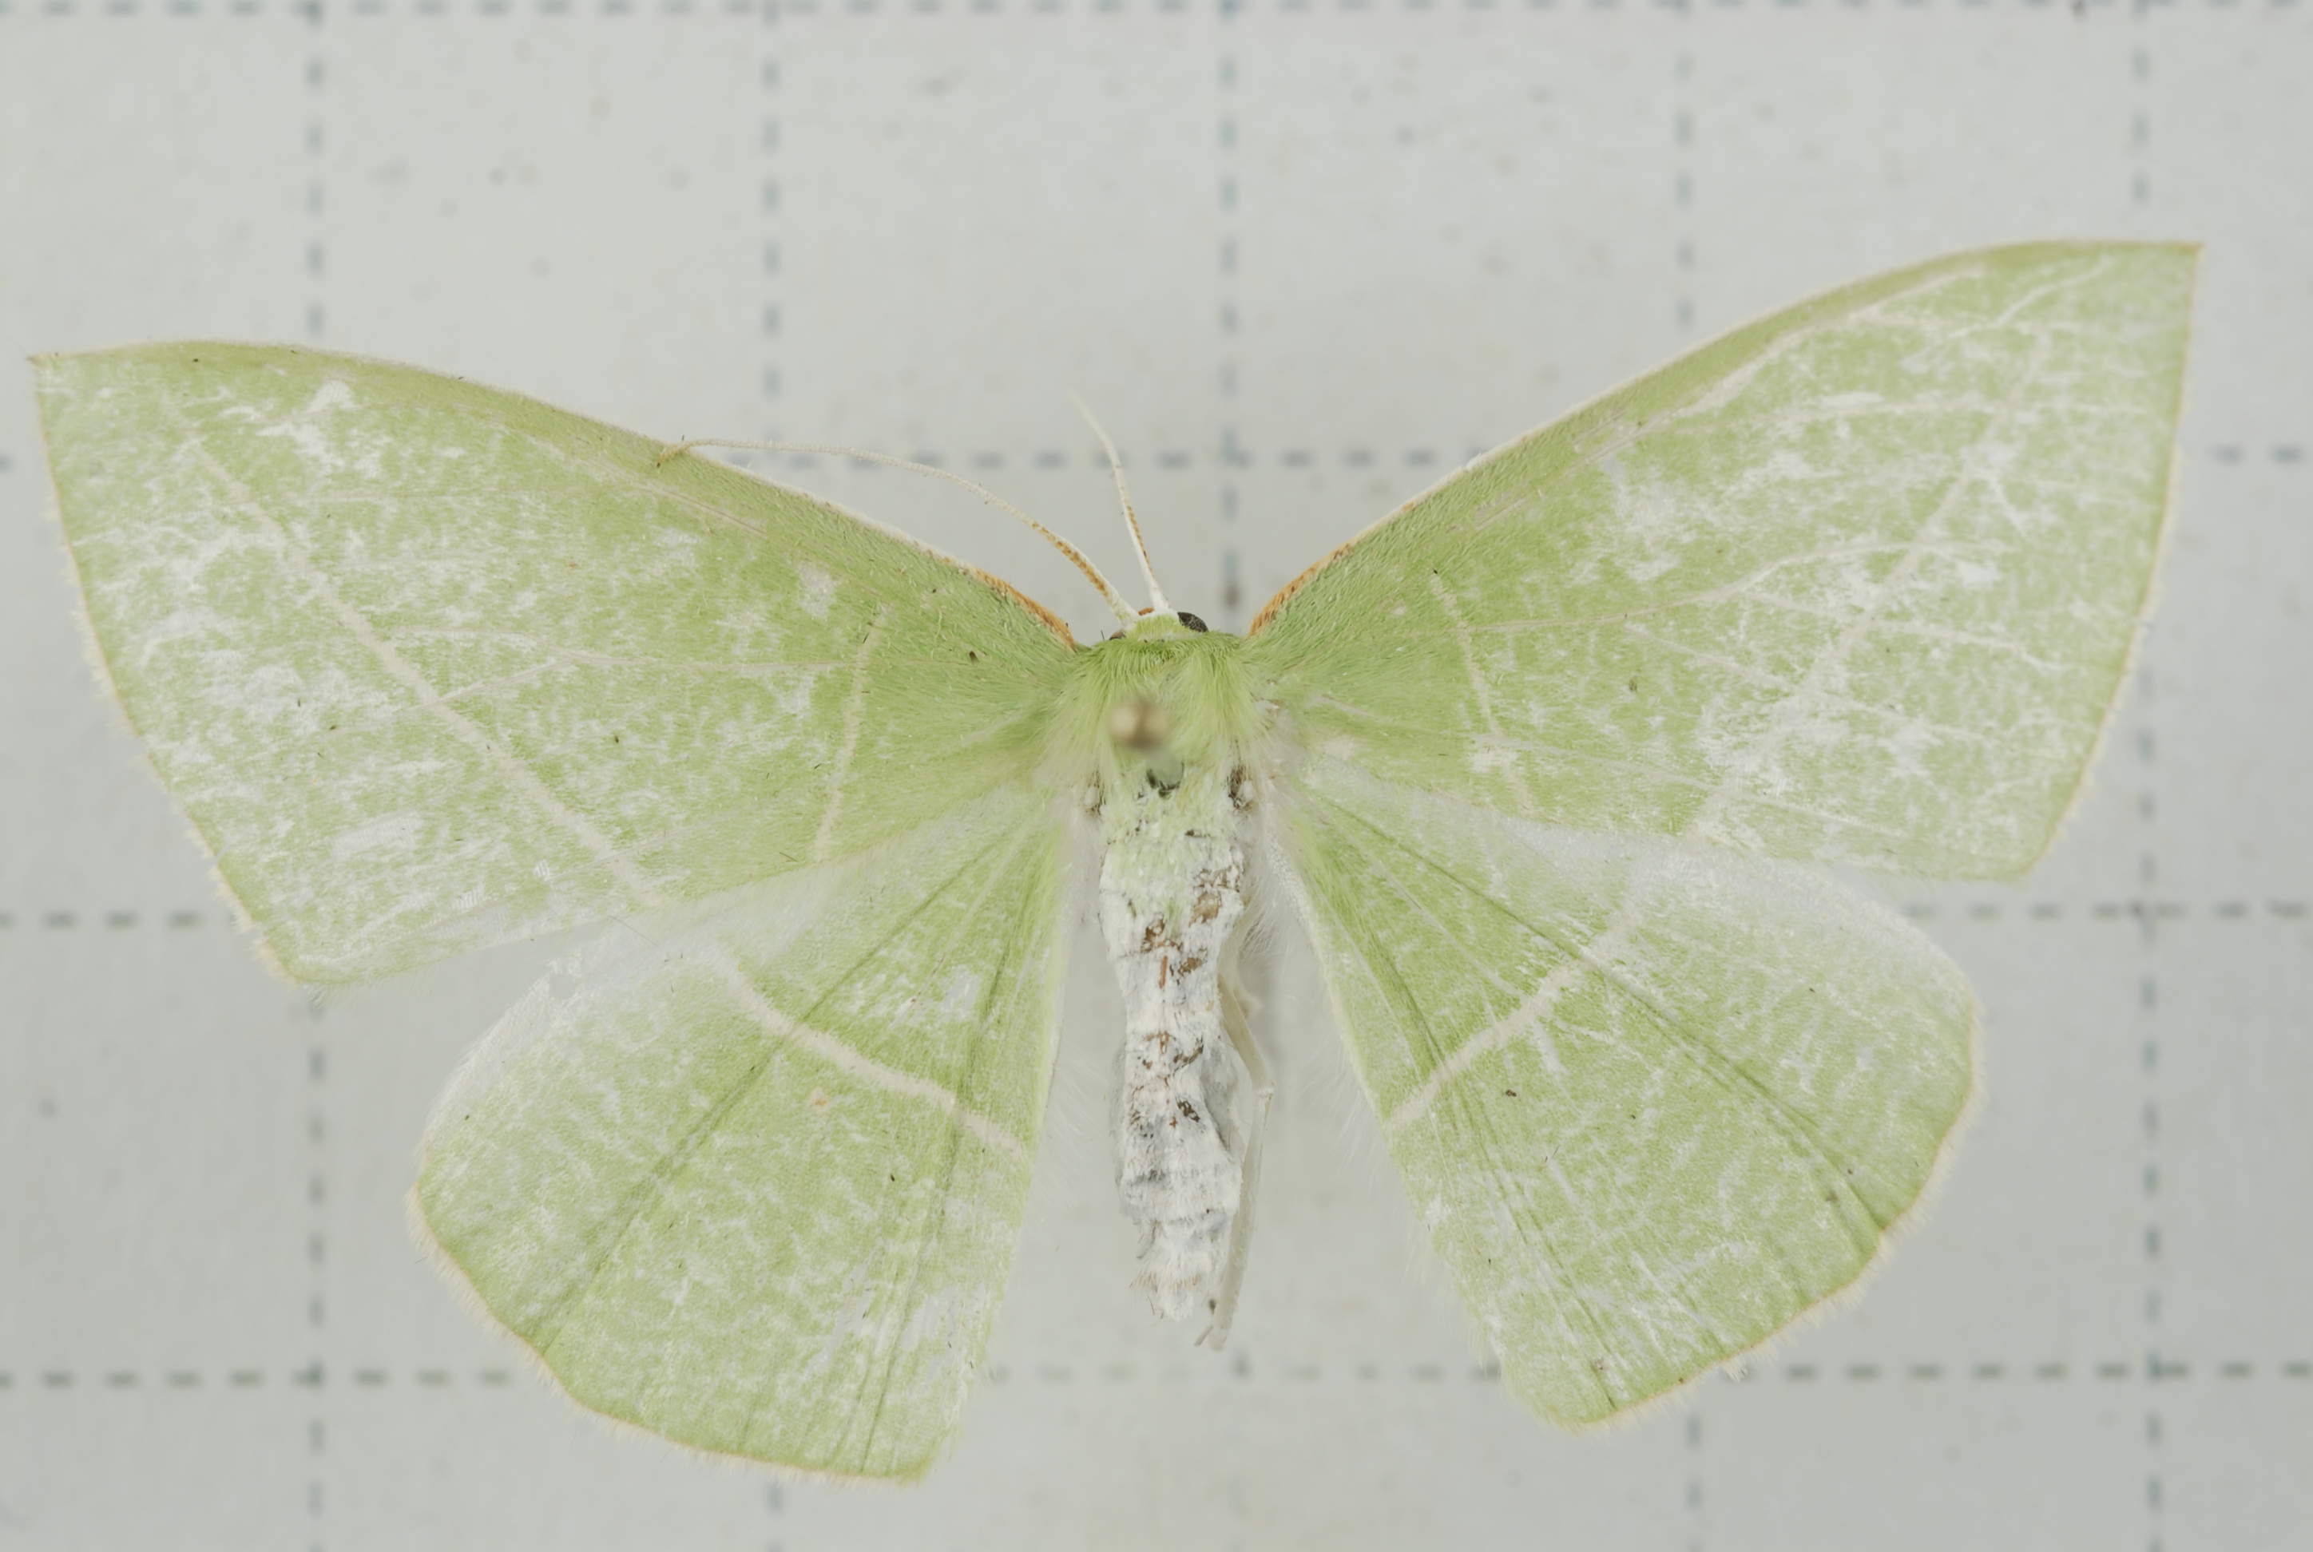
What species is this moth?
Tanaoctenia haliaria
